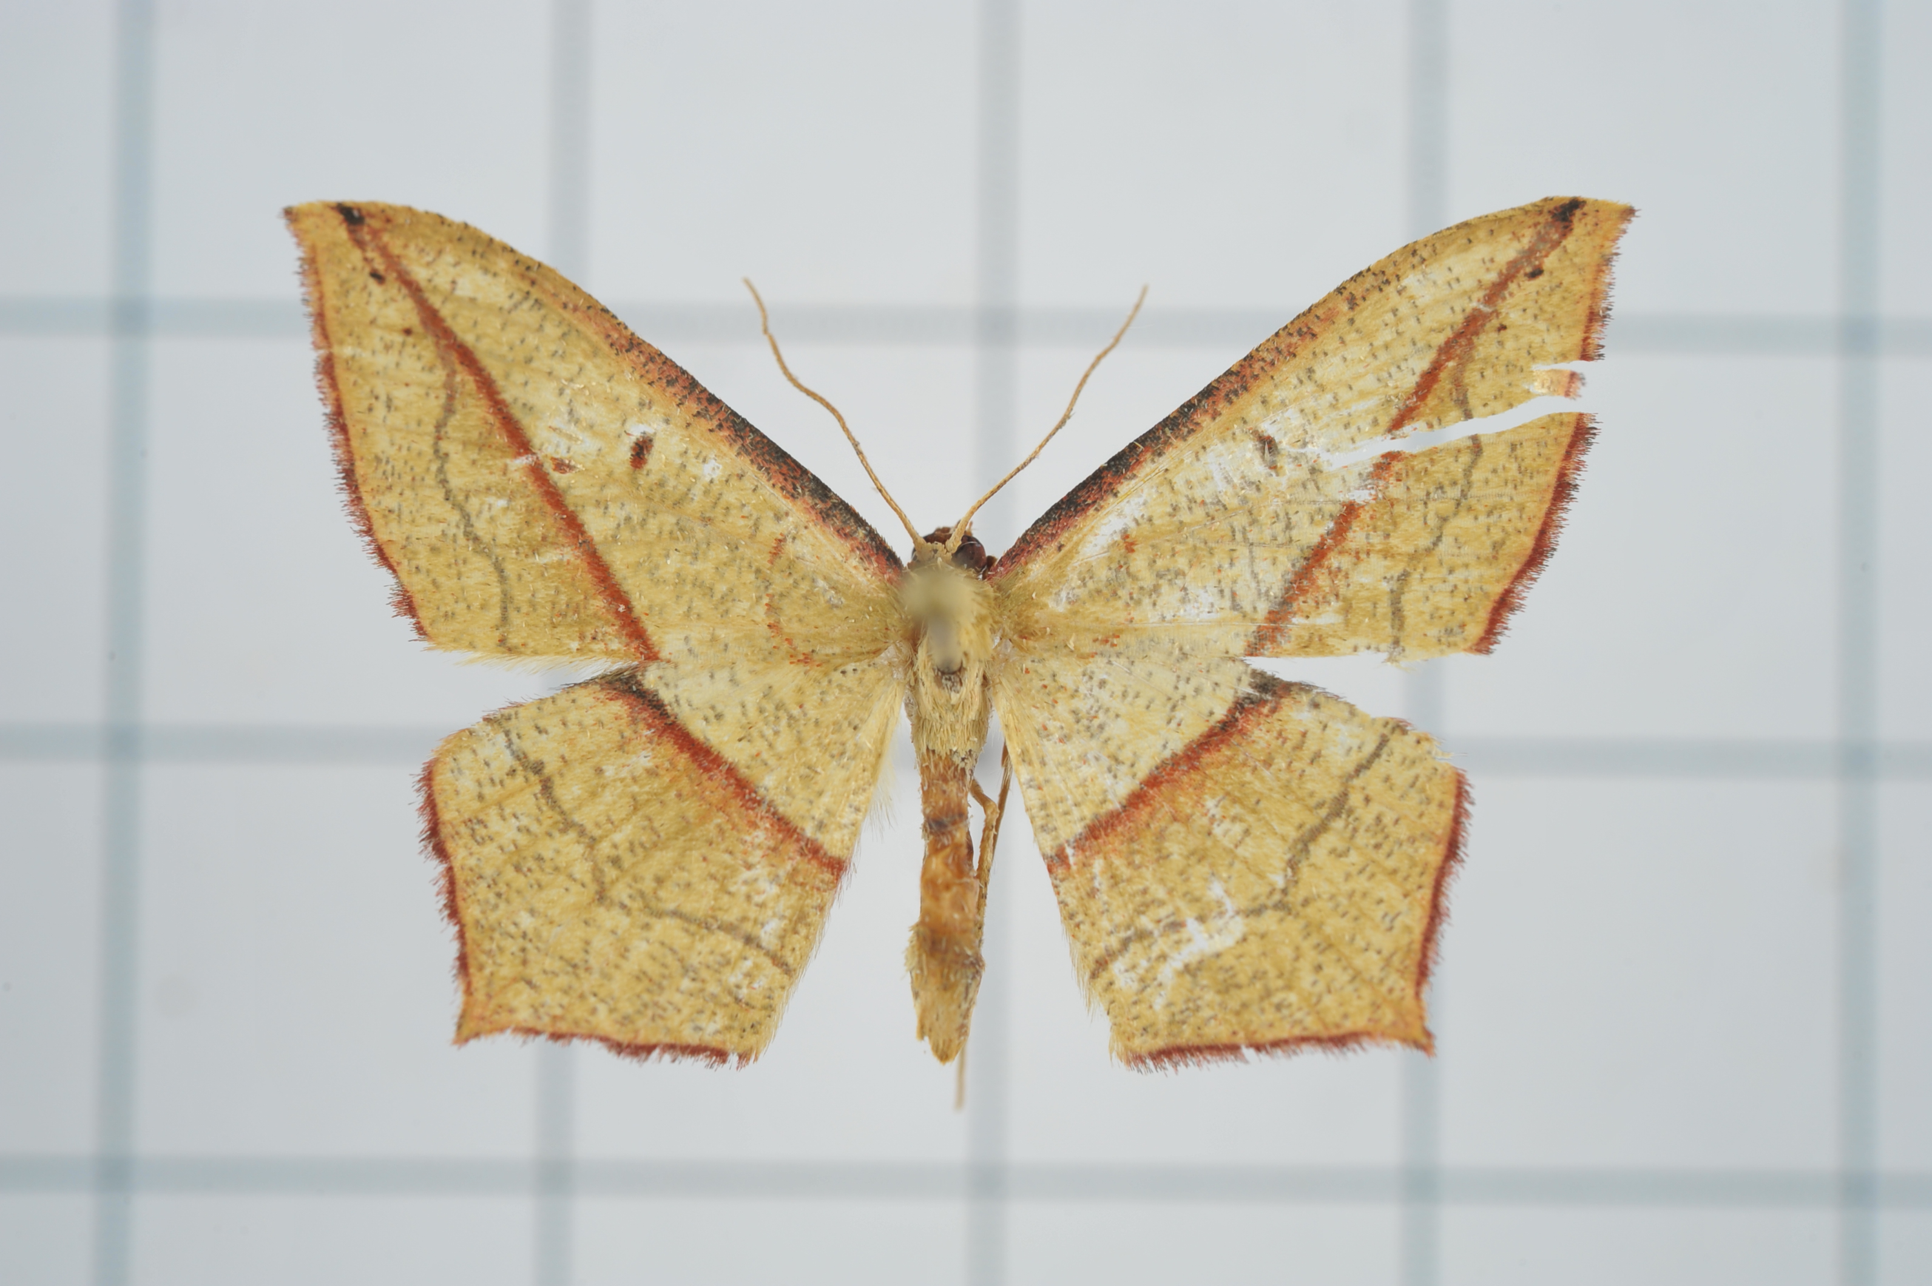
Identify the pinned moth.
Timandra convectaria
